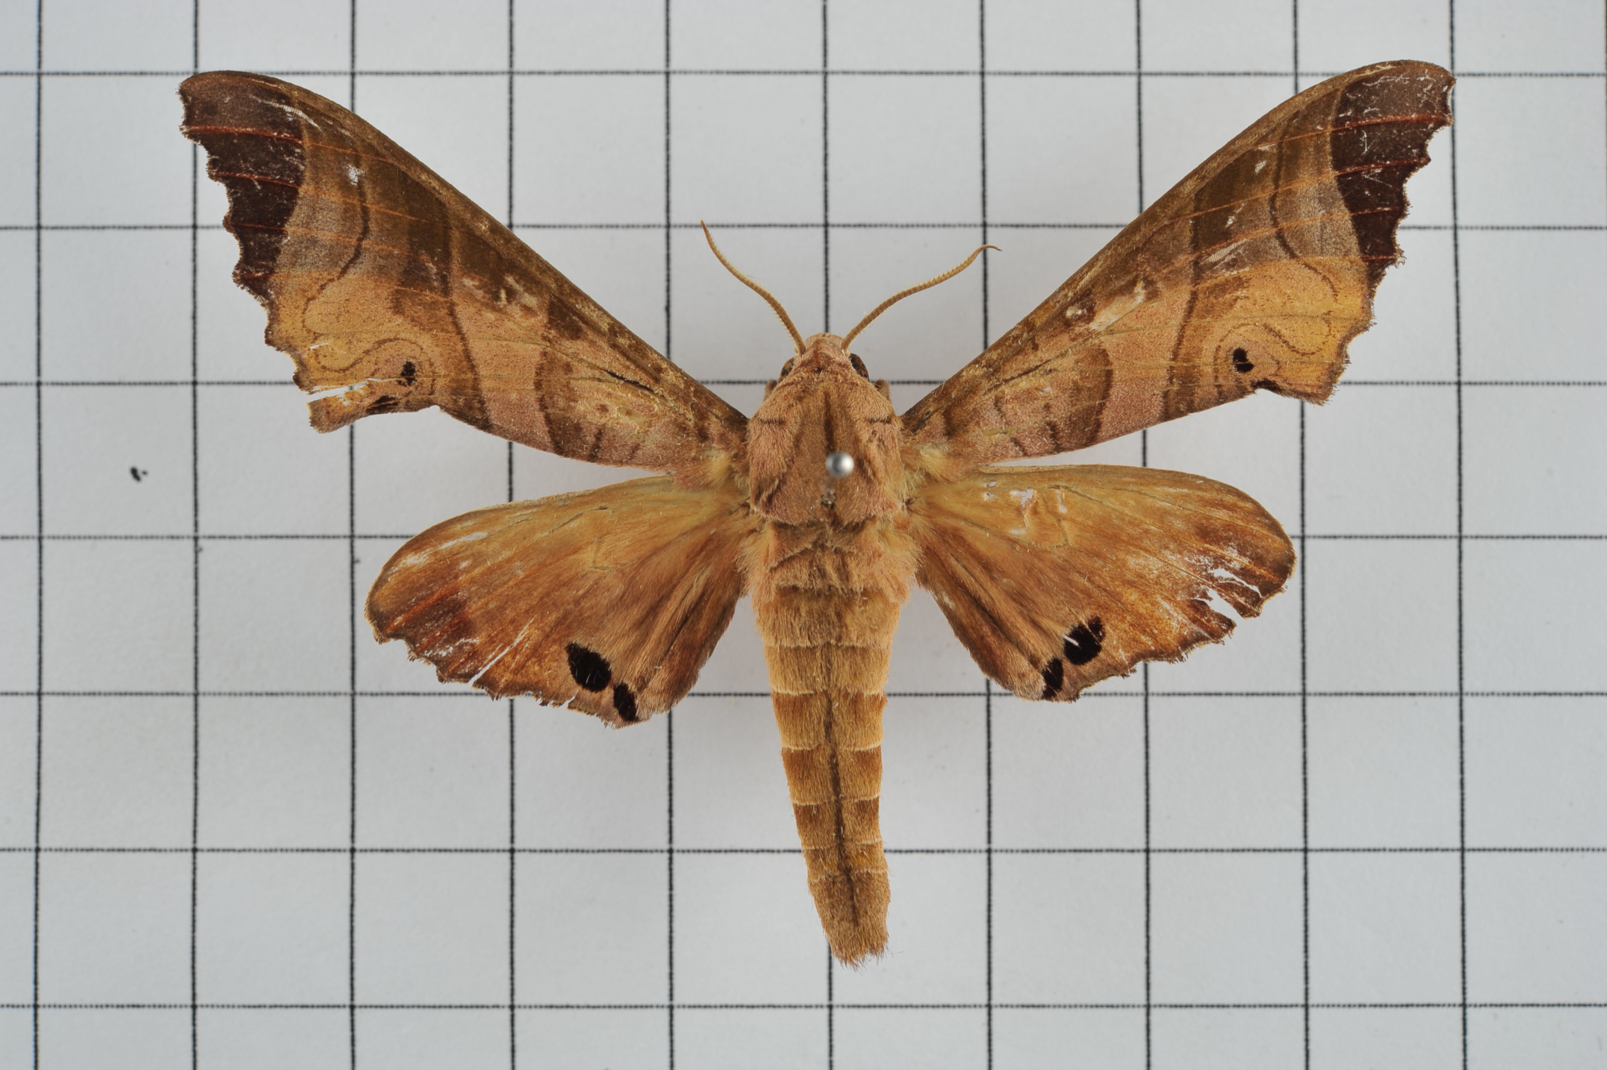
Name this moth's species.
Marumba saishiuana formosana
